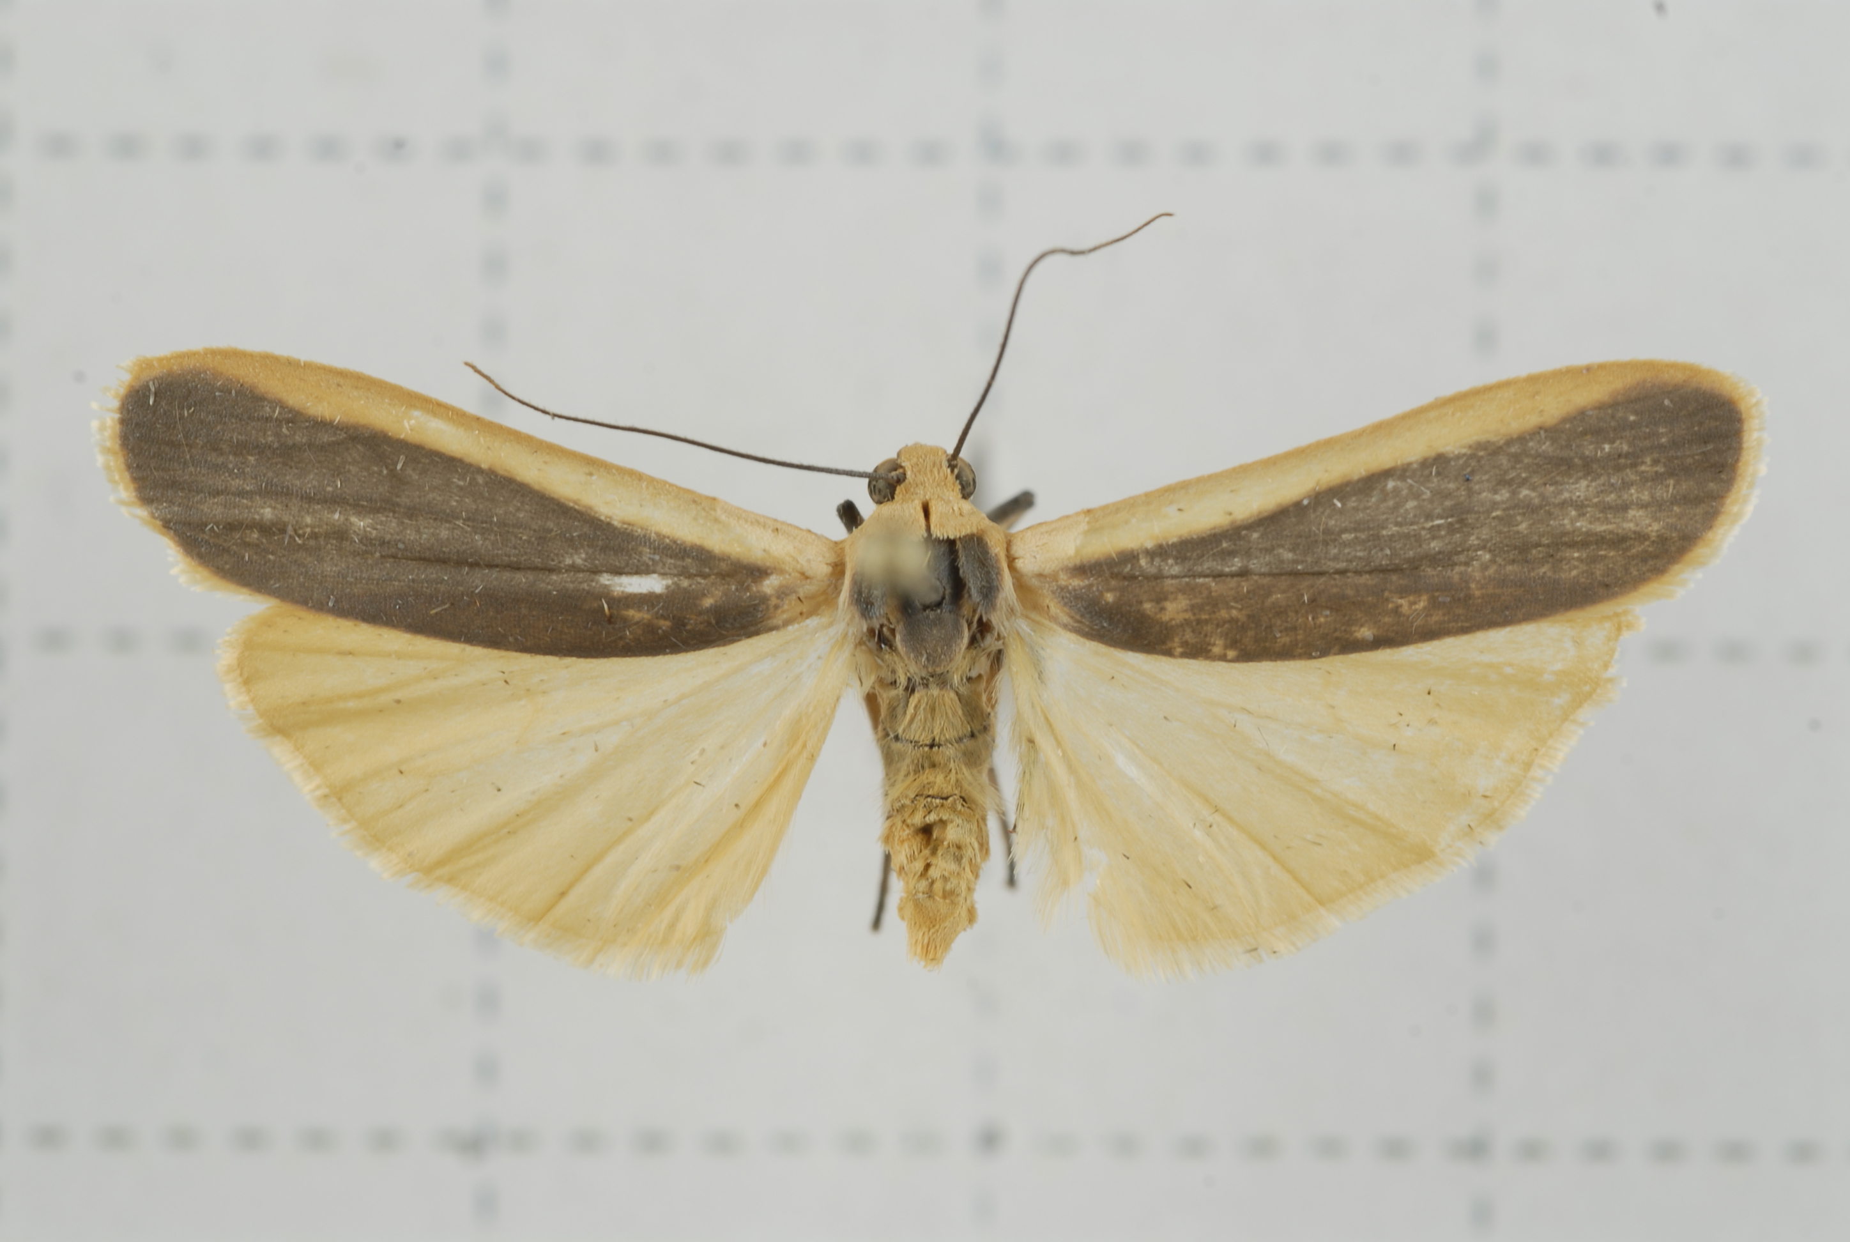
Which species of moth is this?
Brunia antica
